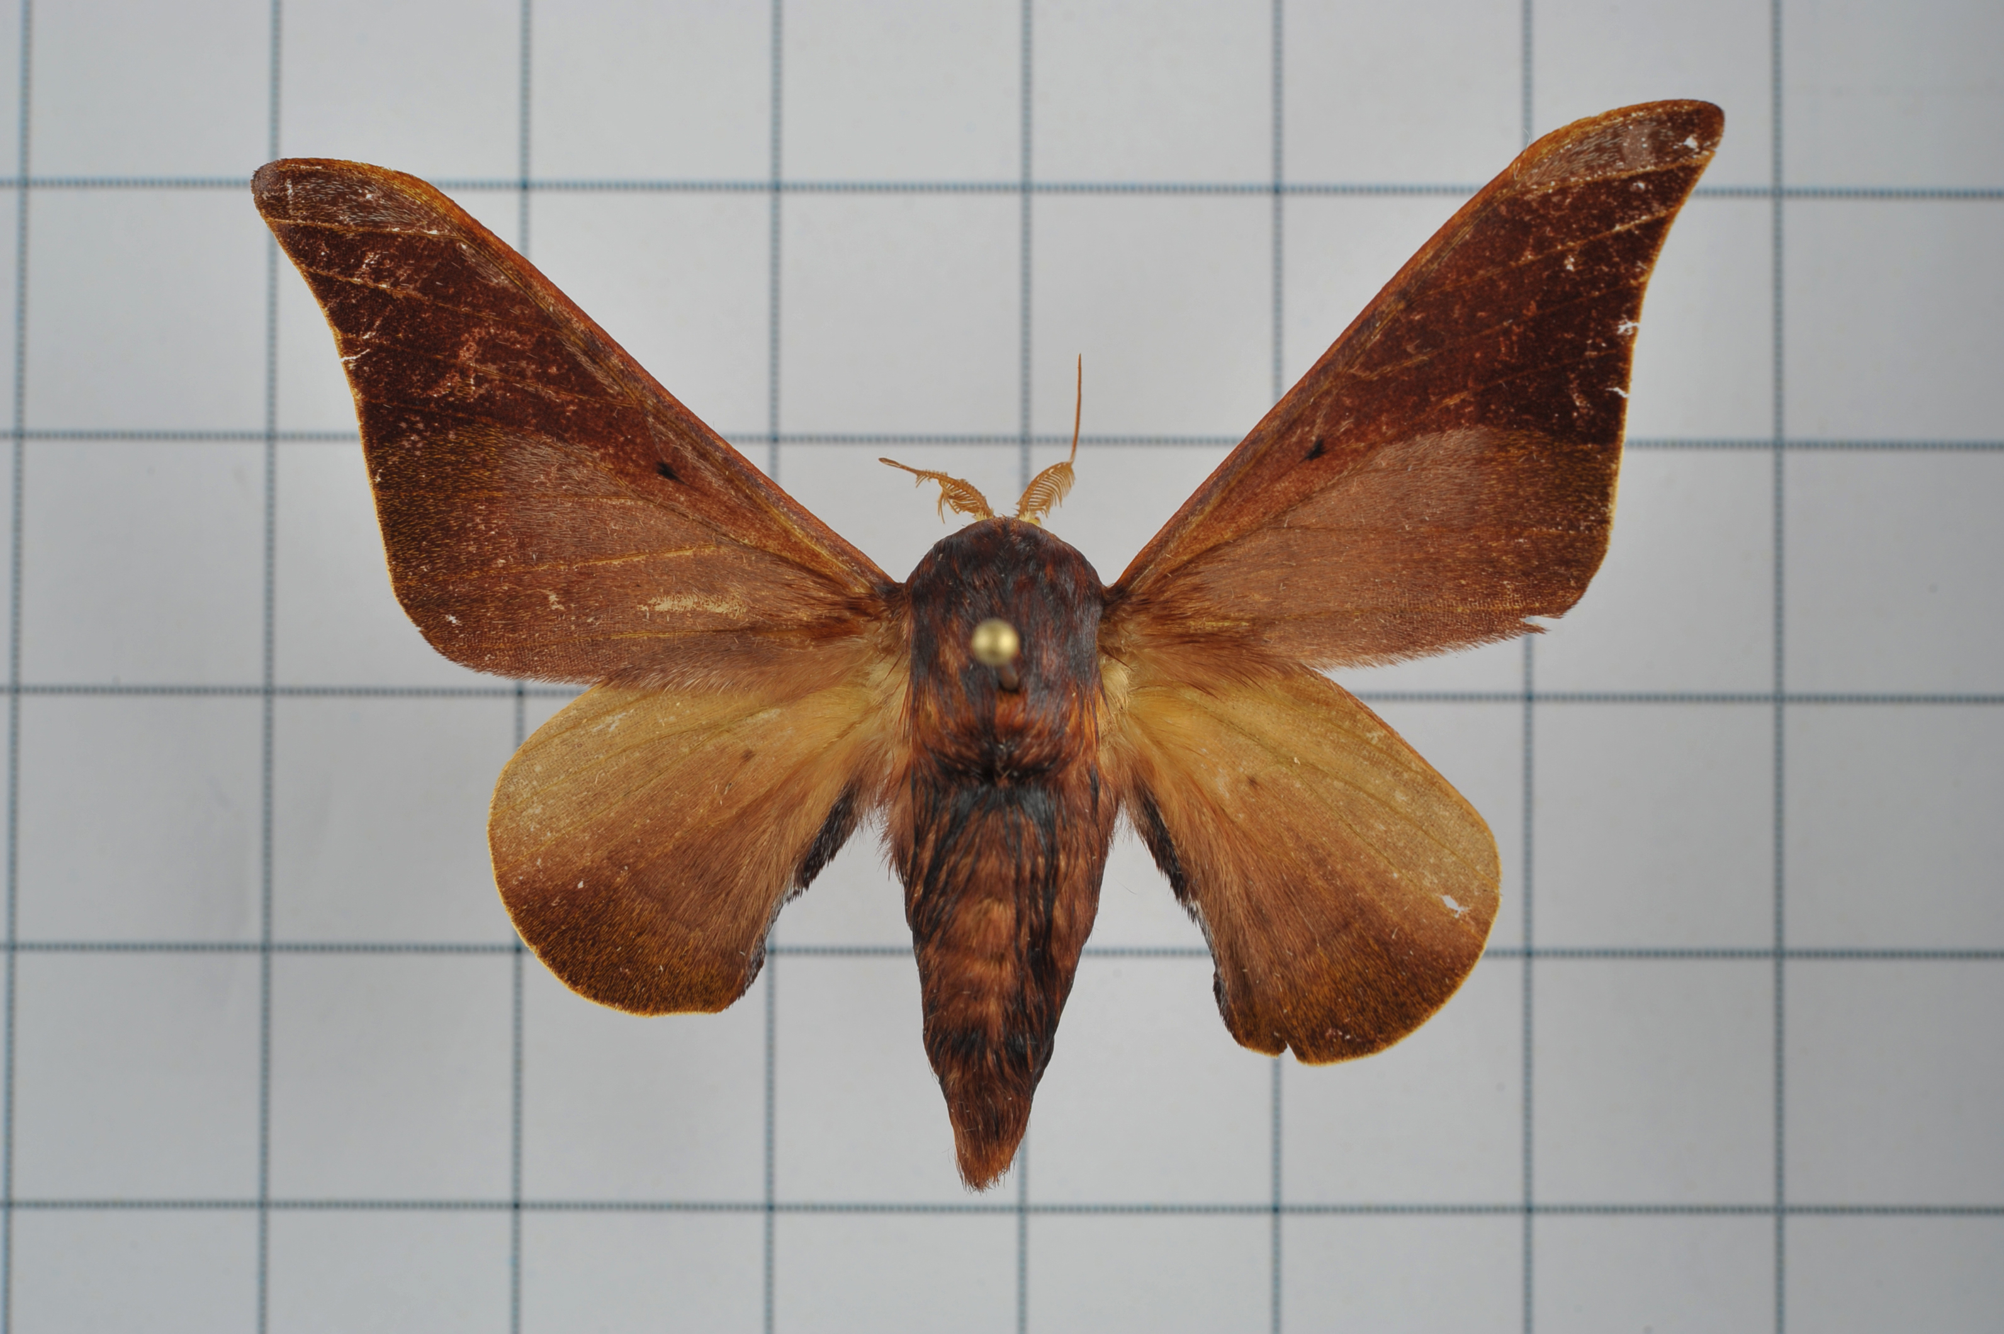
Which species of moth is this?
Comparmustilia gerontica
